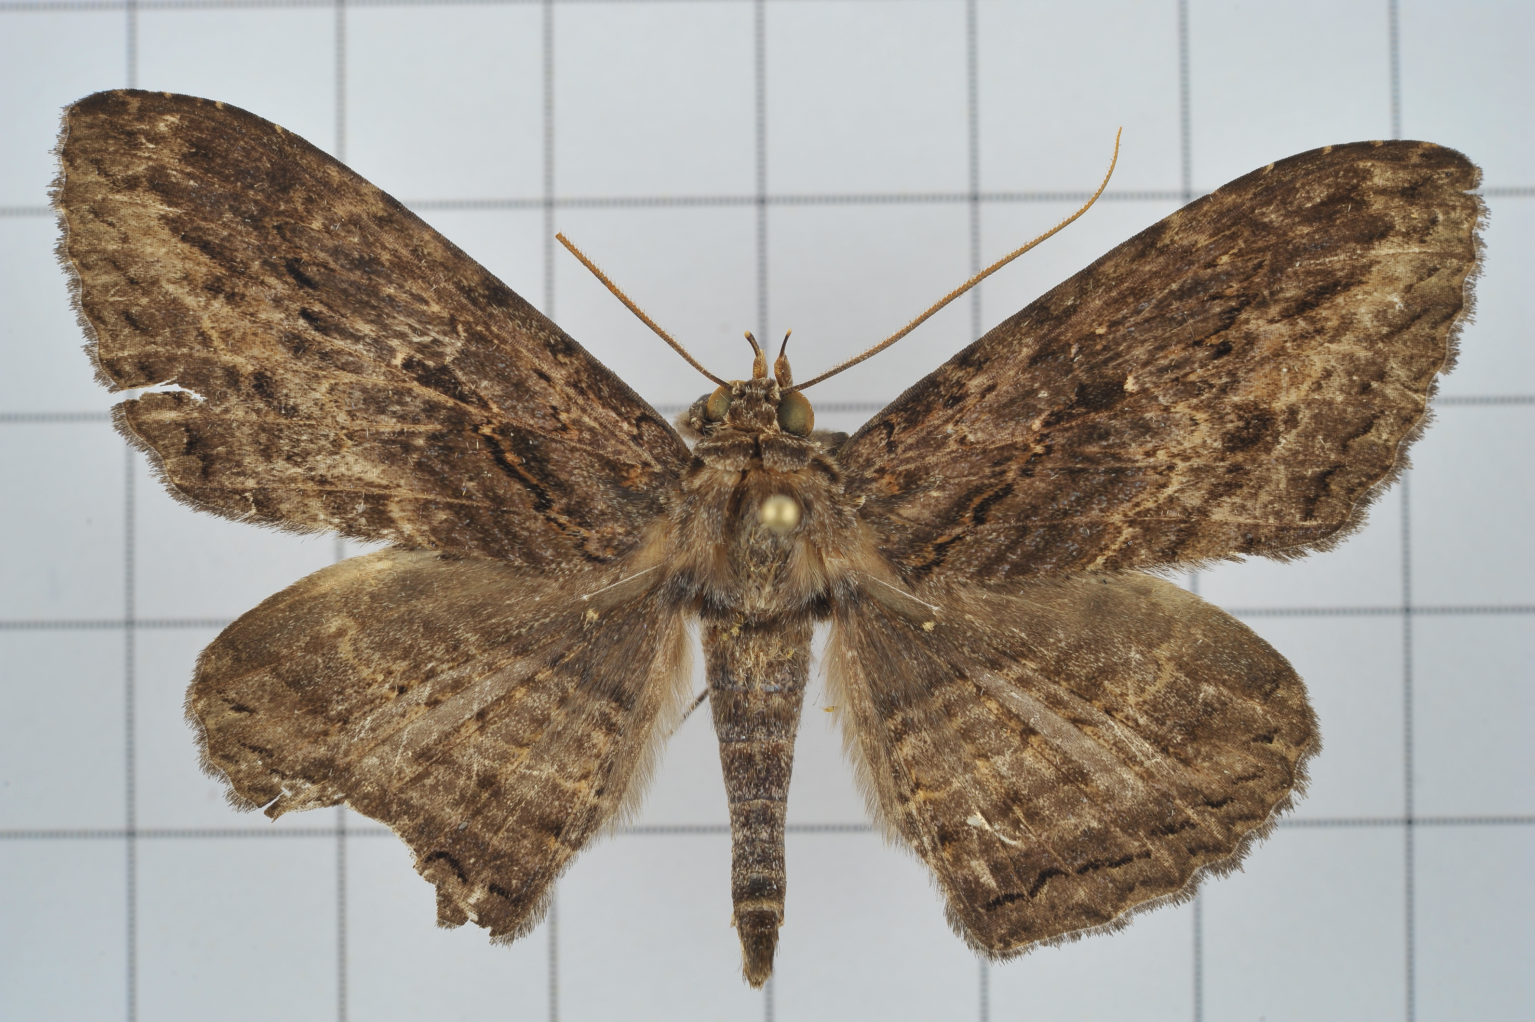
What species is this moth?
Anisoneura salebrosa
